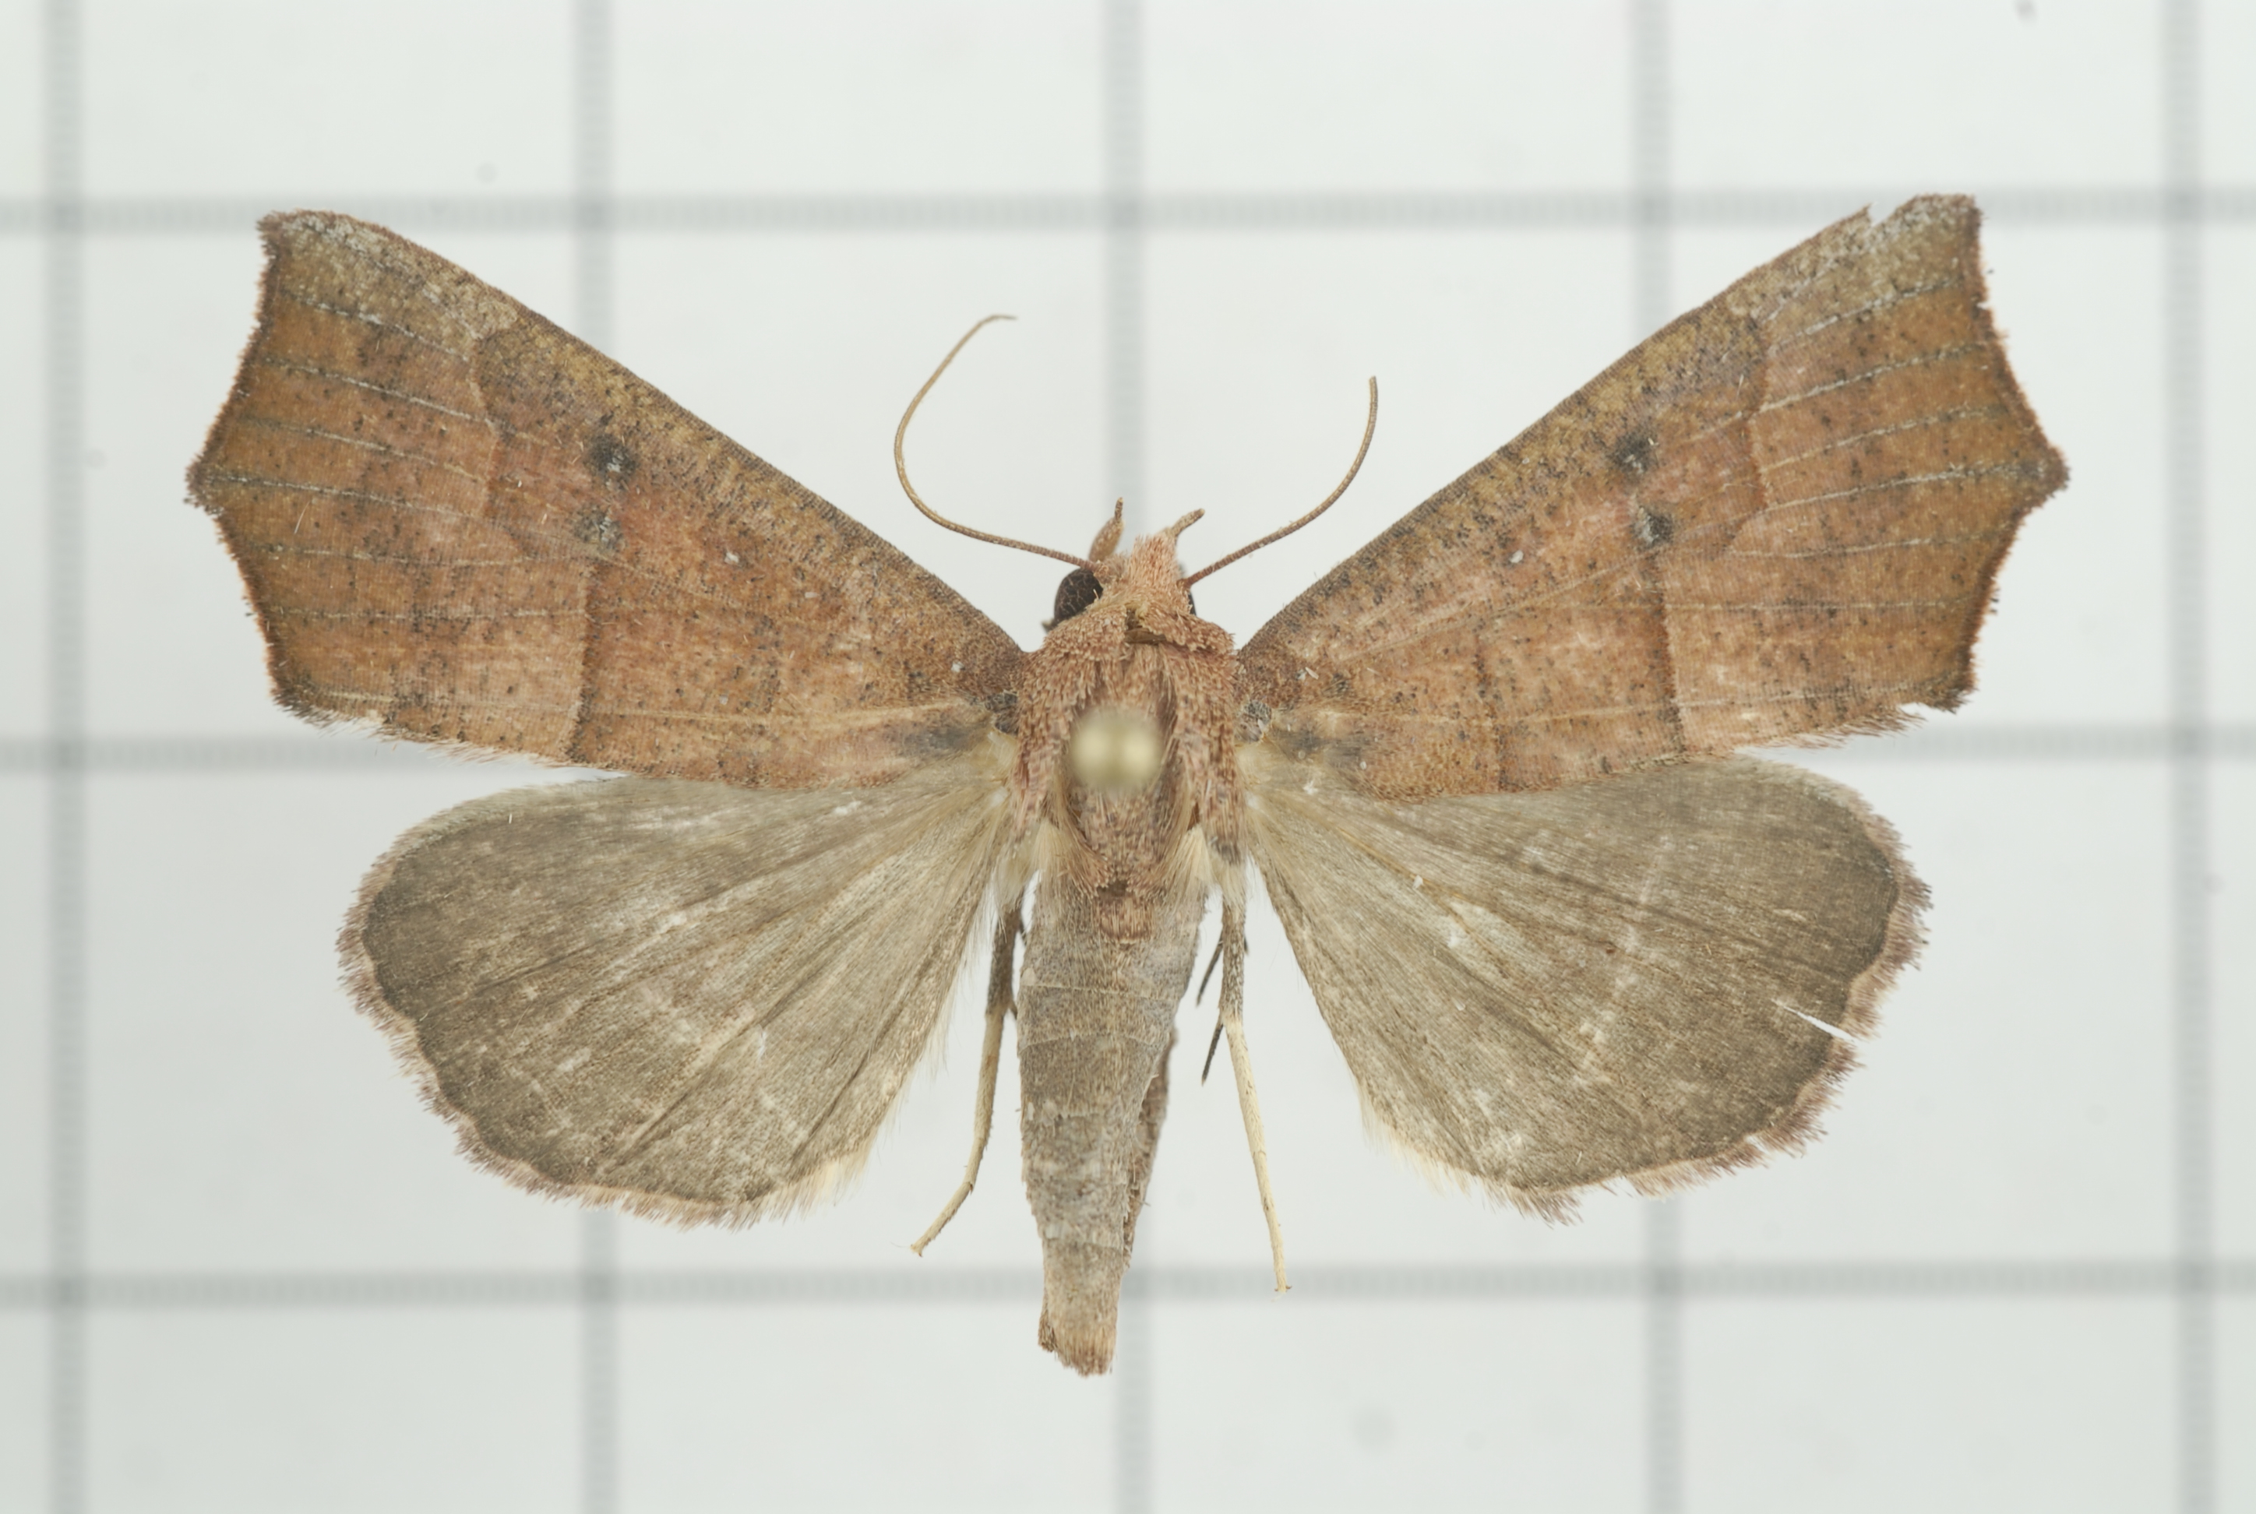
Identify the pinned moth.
Gonitis mesogona
